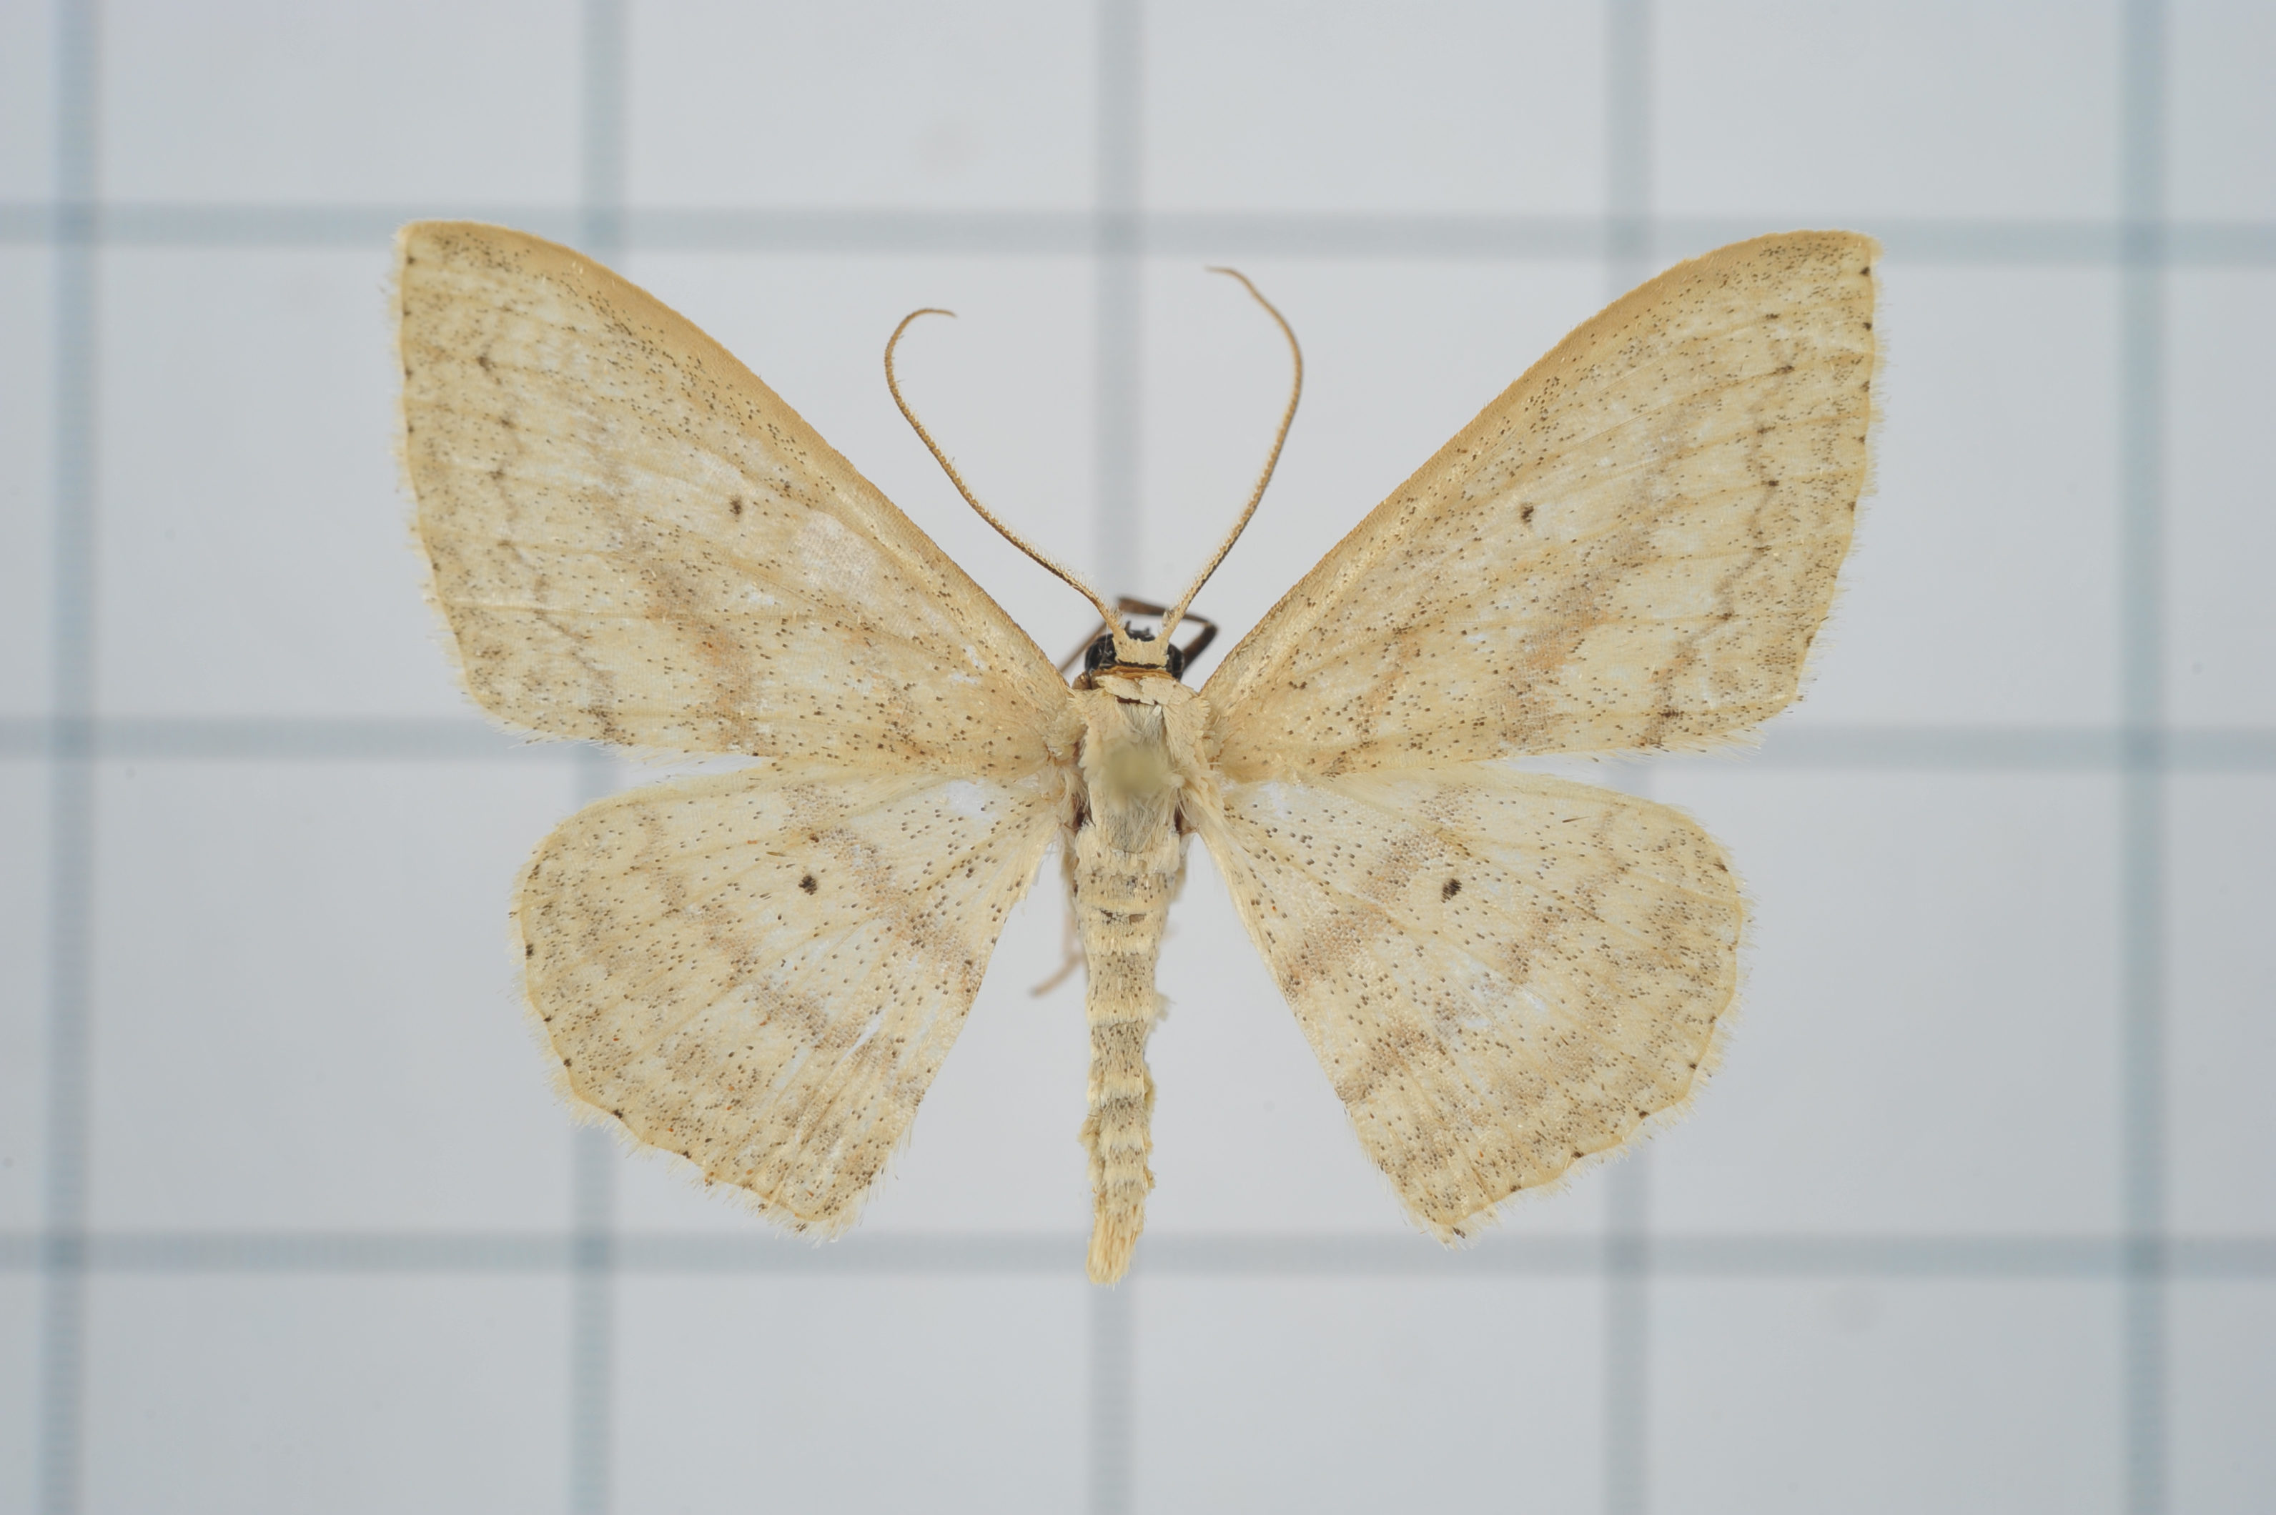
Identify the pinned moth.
Scopula kagiata
